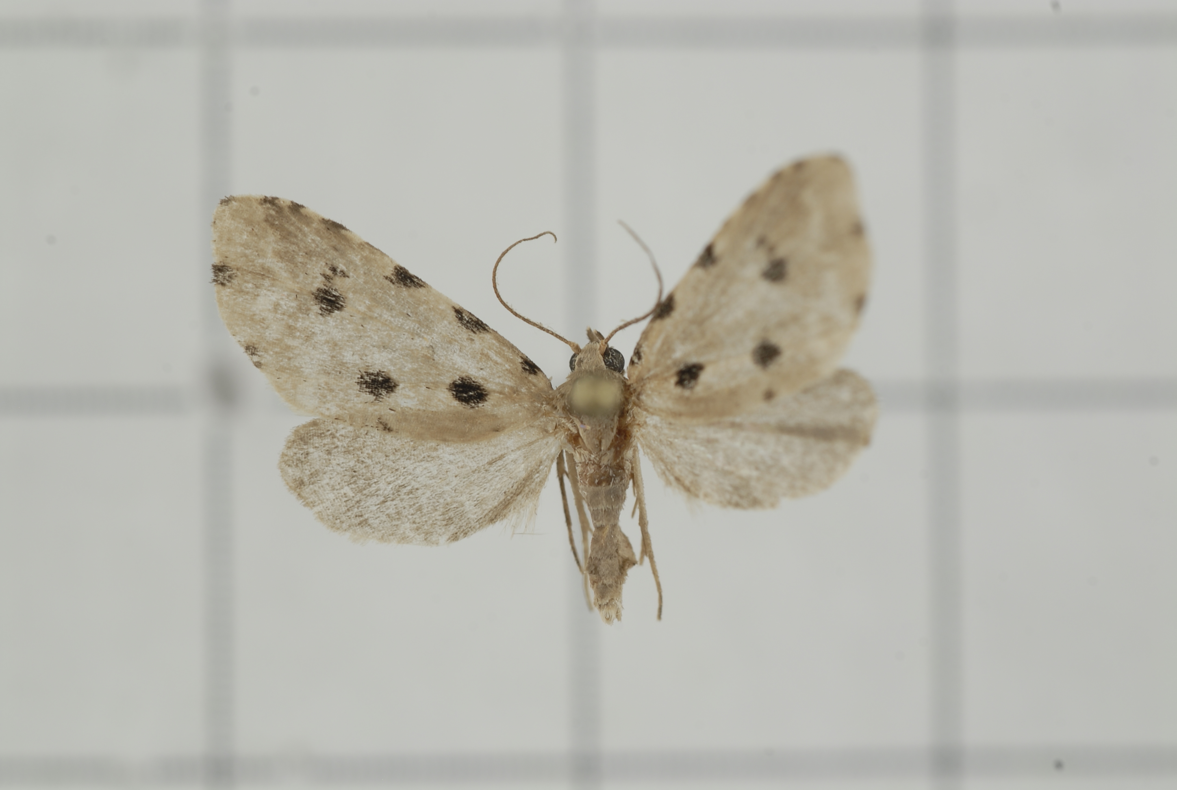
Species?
Metaemene atrigutta
